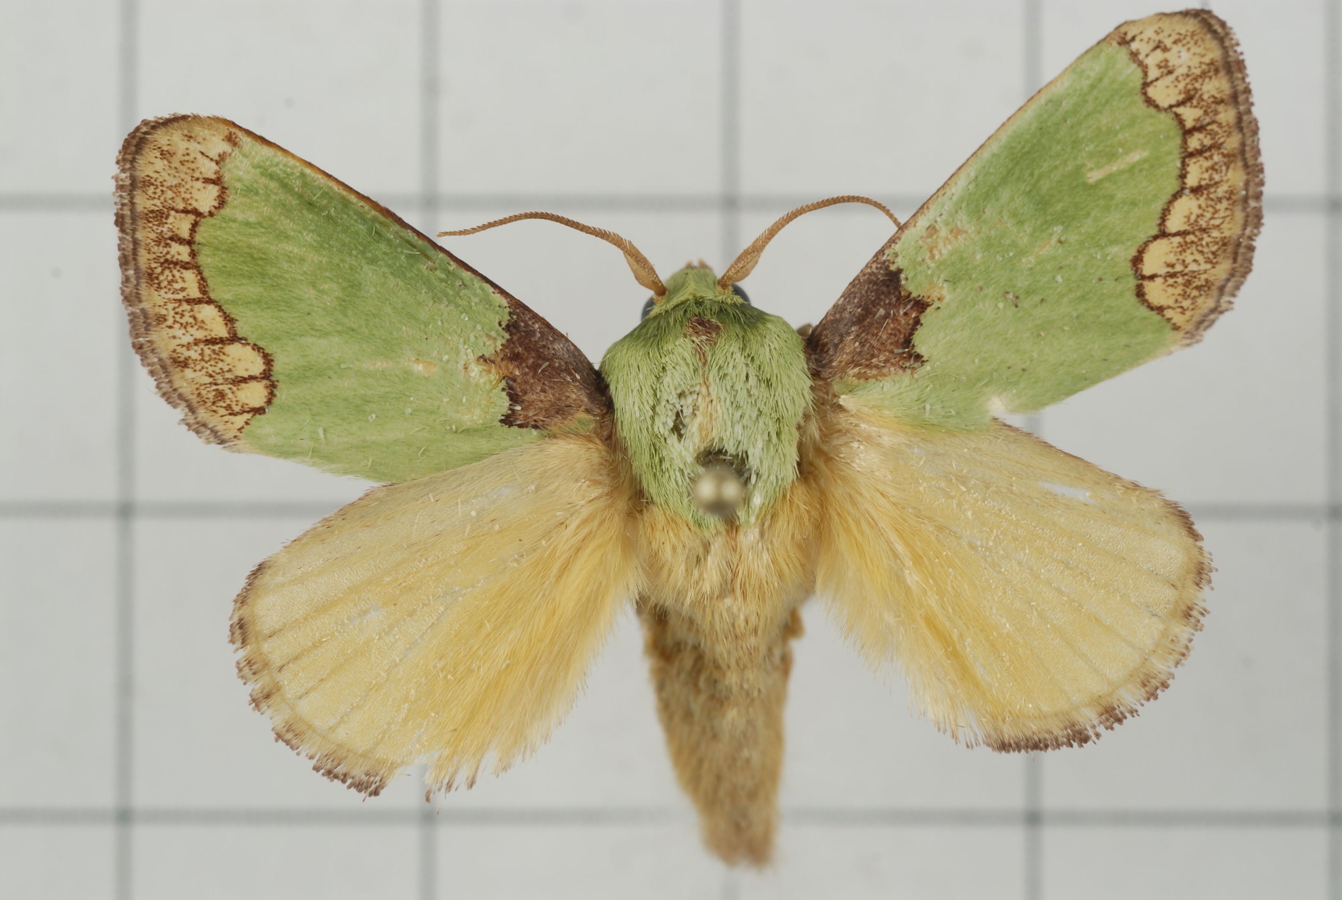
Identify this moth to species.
Parasa consocia
